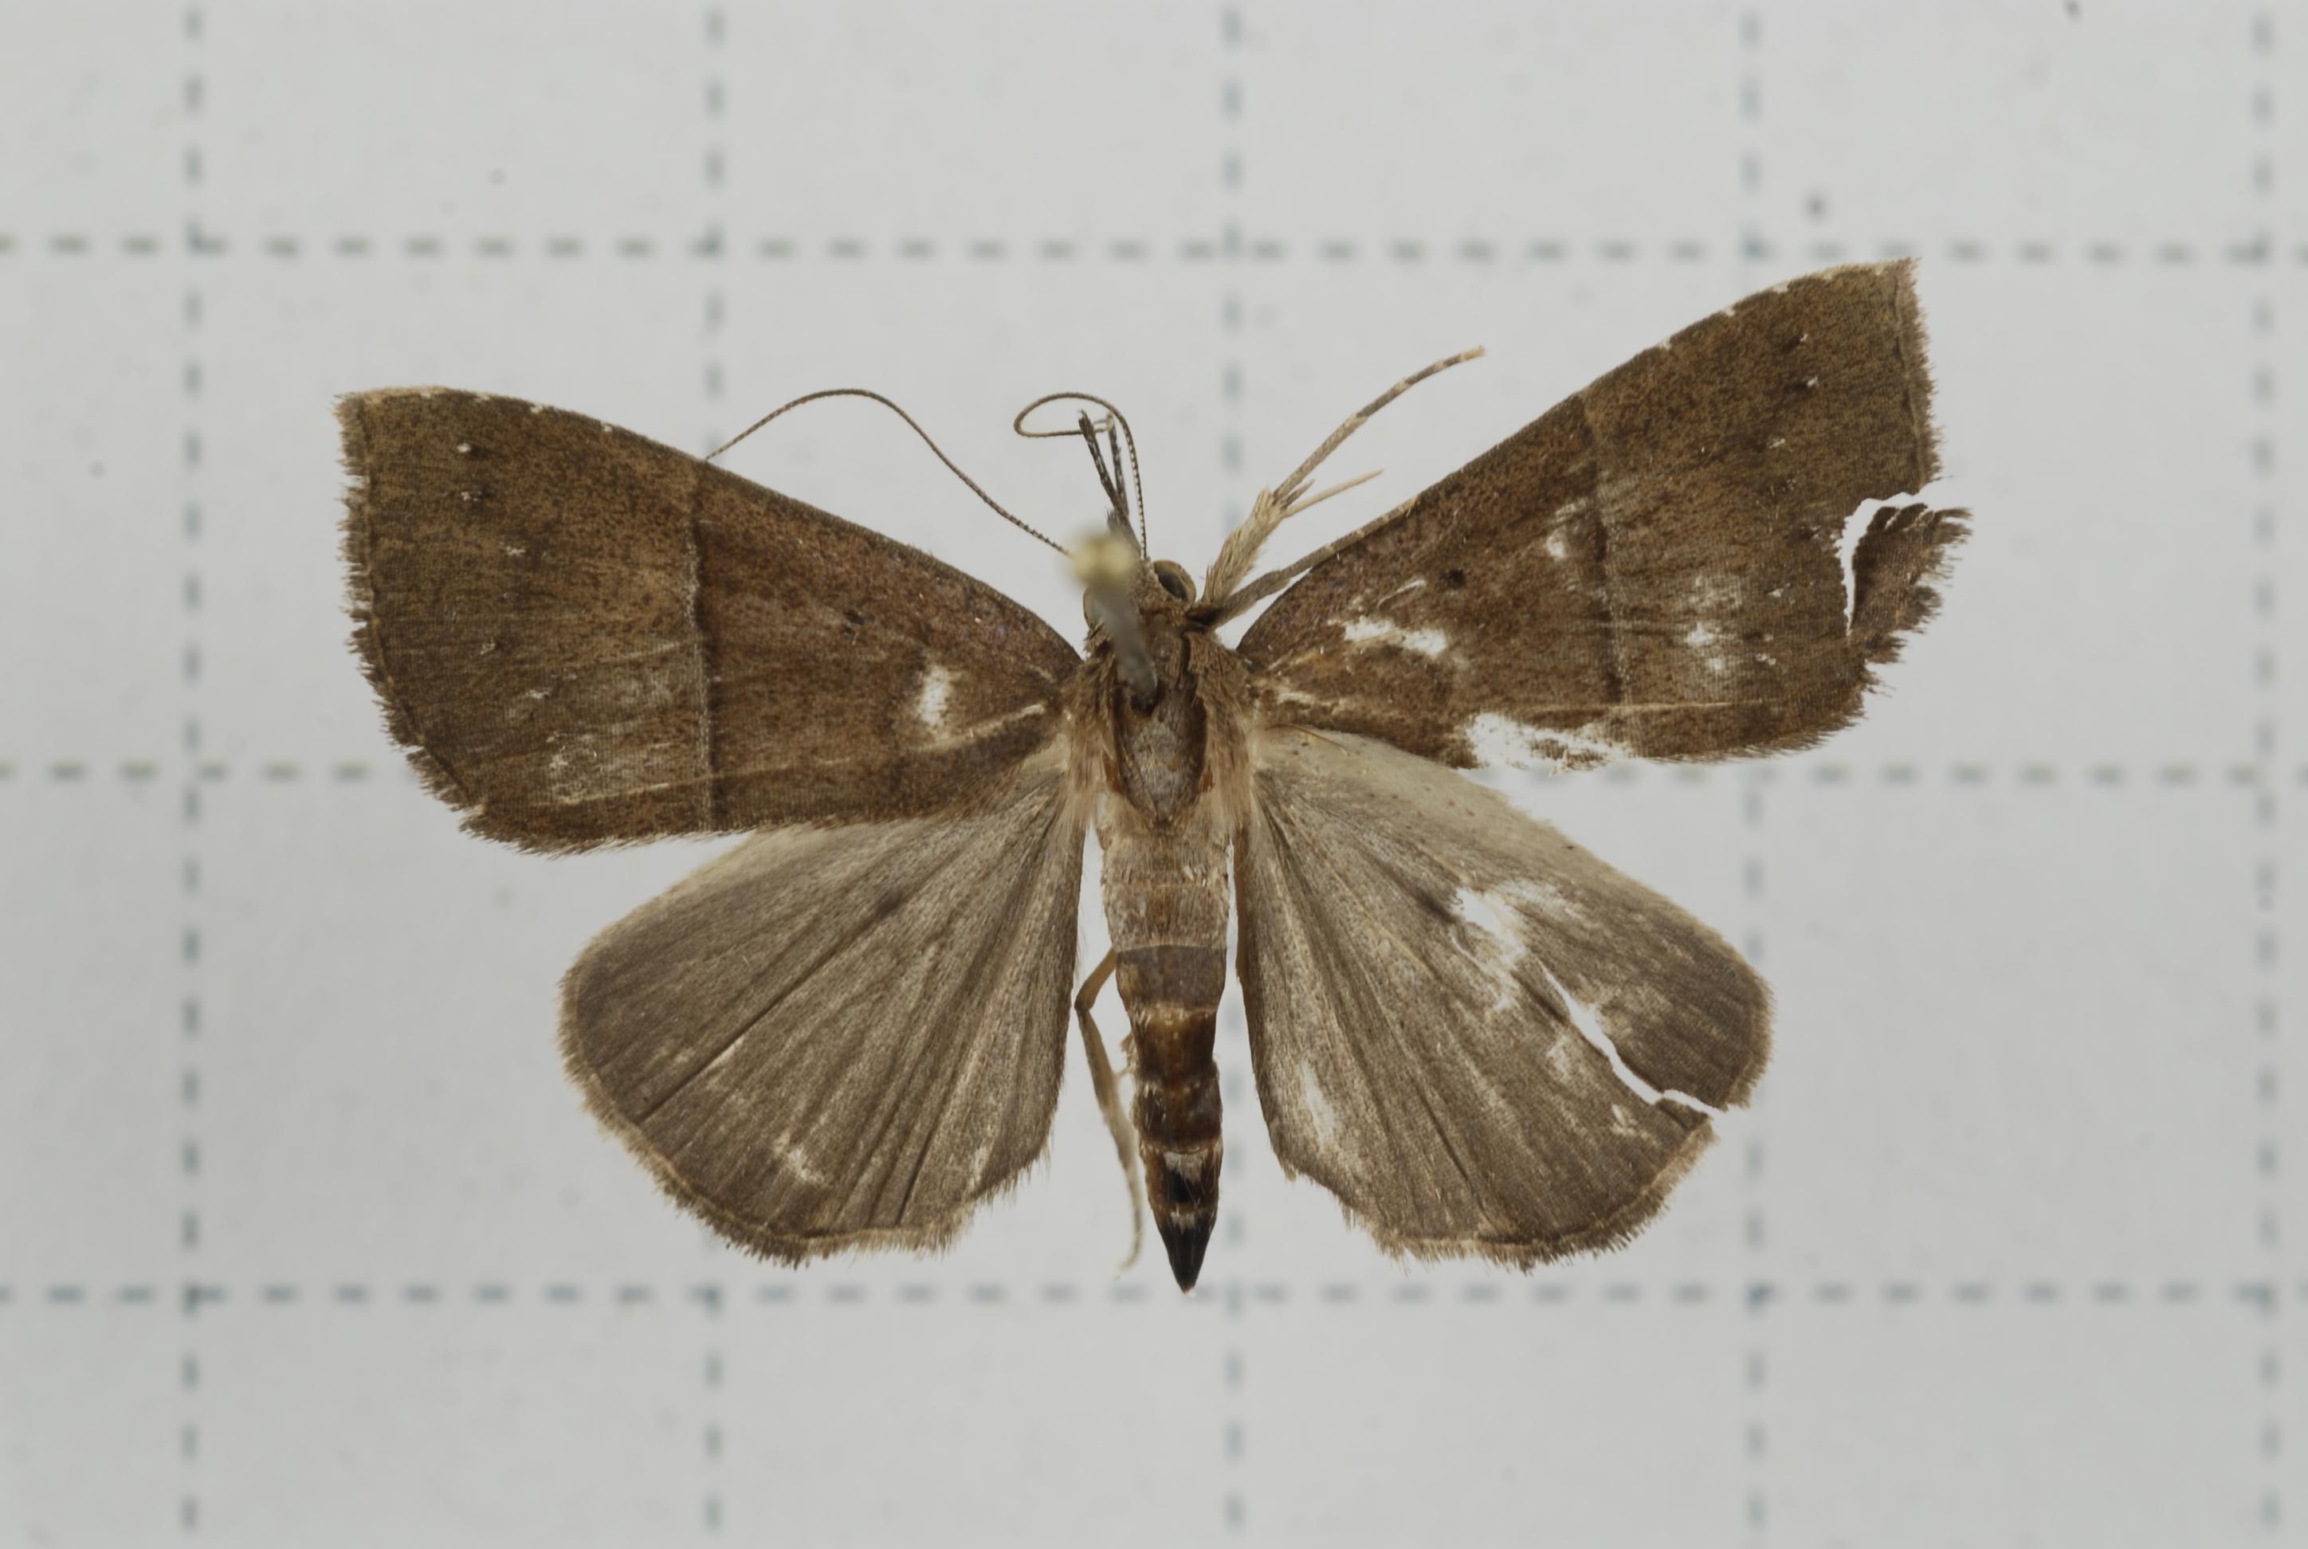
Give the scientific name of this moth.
Hypena iconicalis
